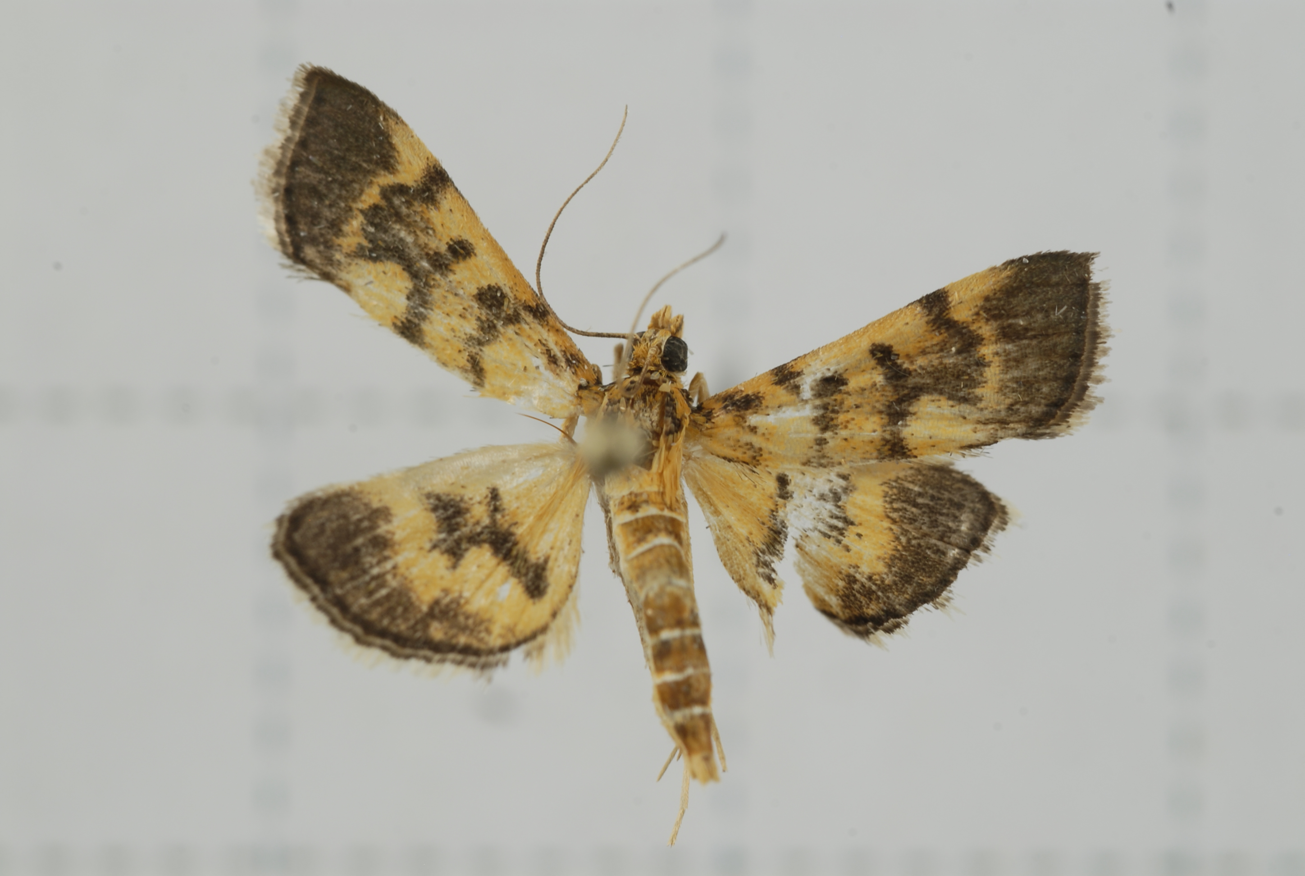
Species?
Omiodes diemenalis
